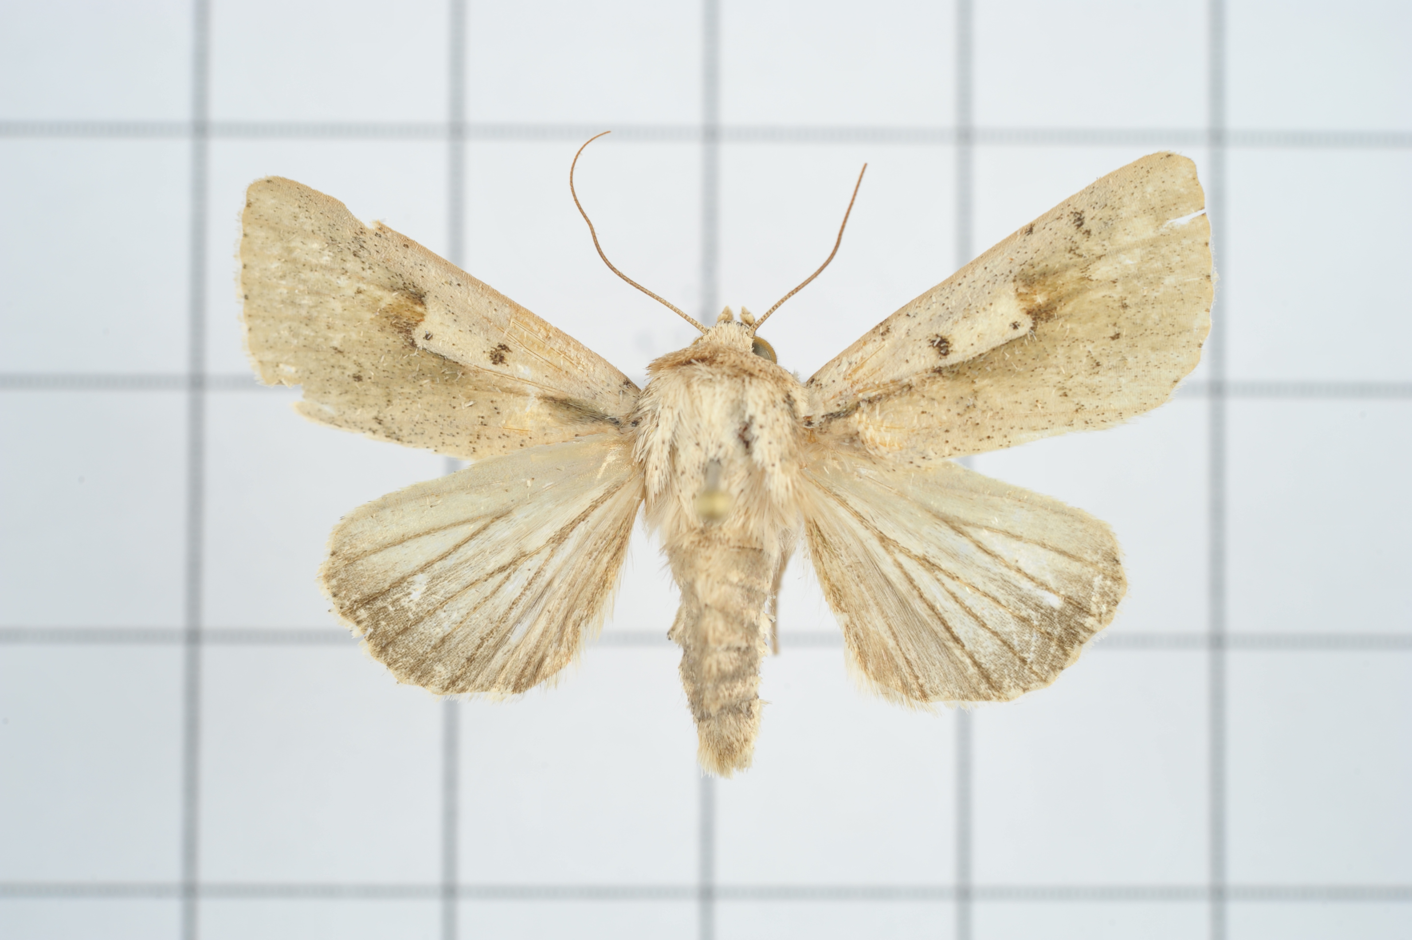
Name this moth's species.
Leucania yu
